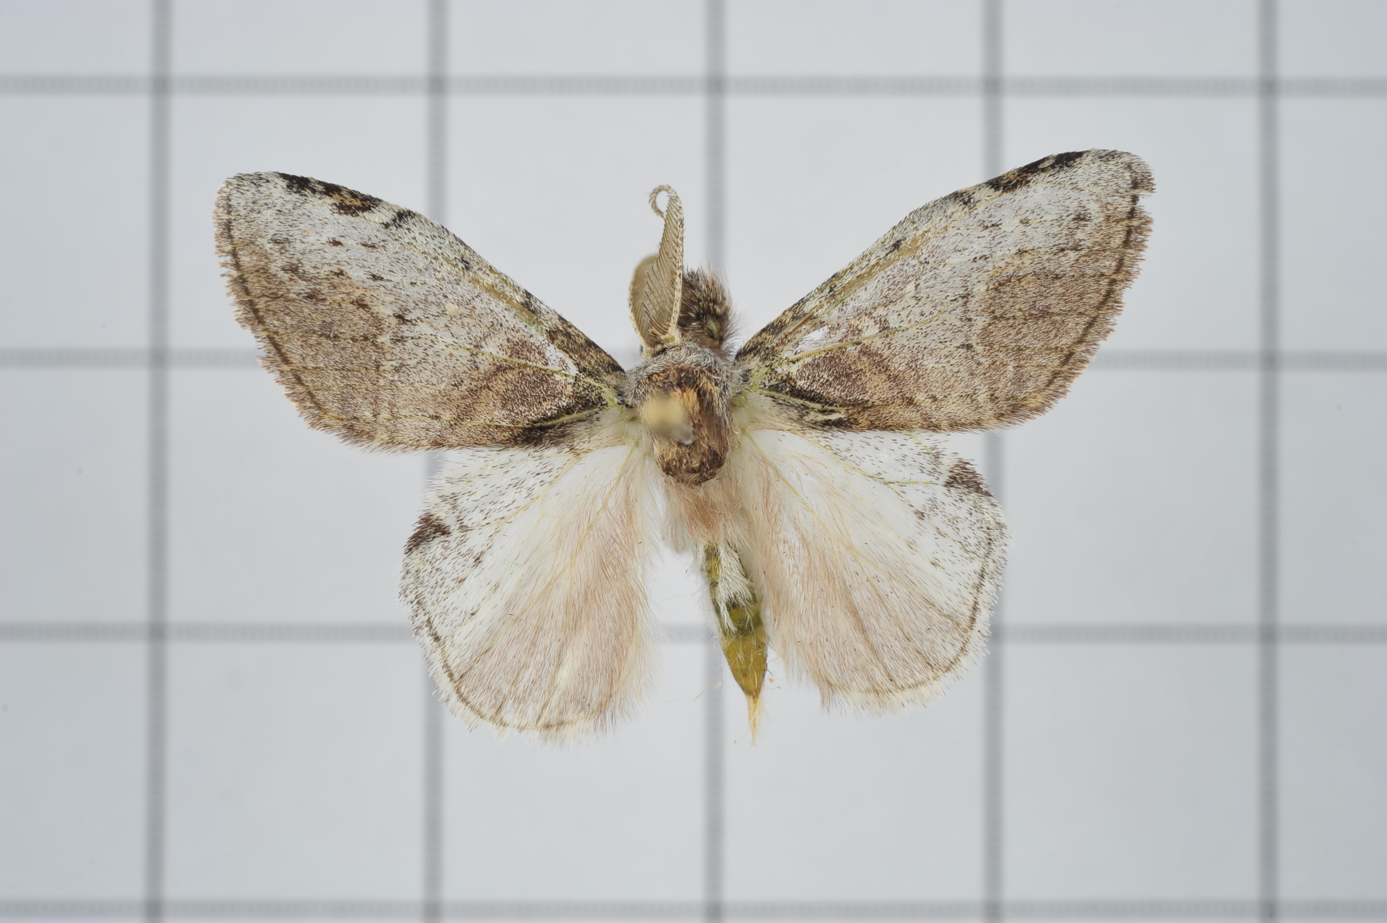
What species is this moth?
Liparopsis postalbida
